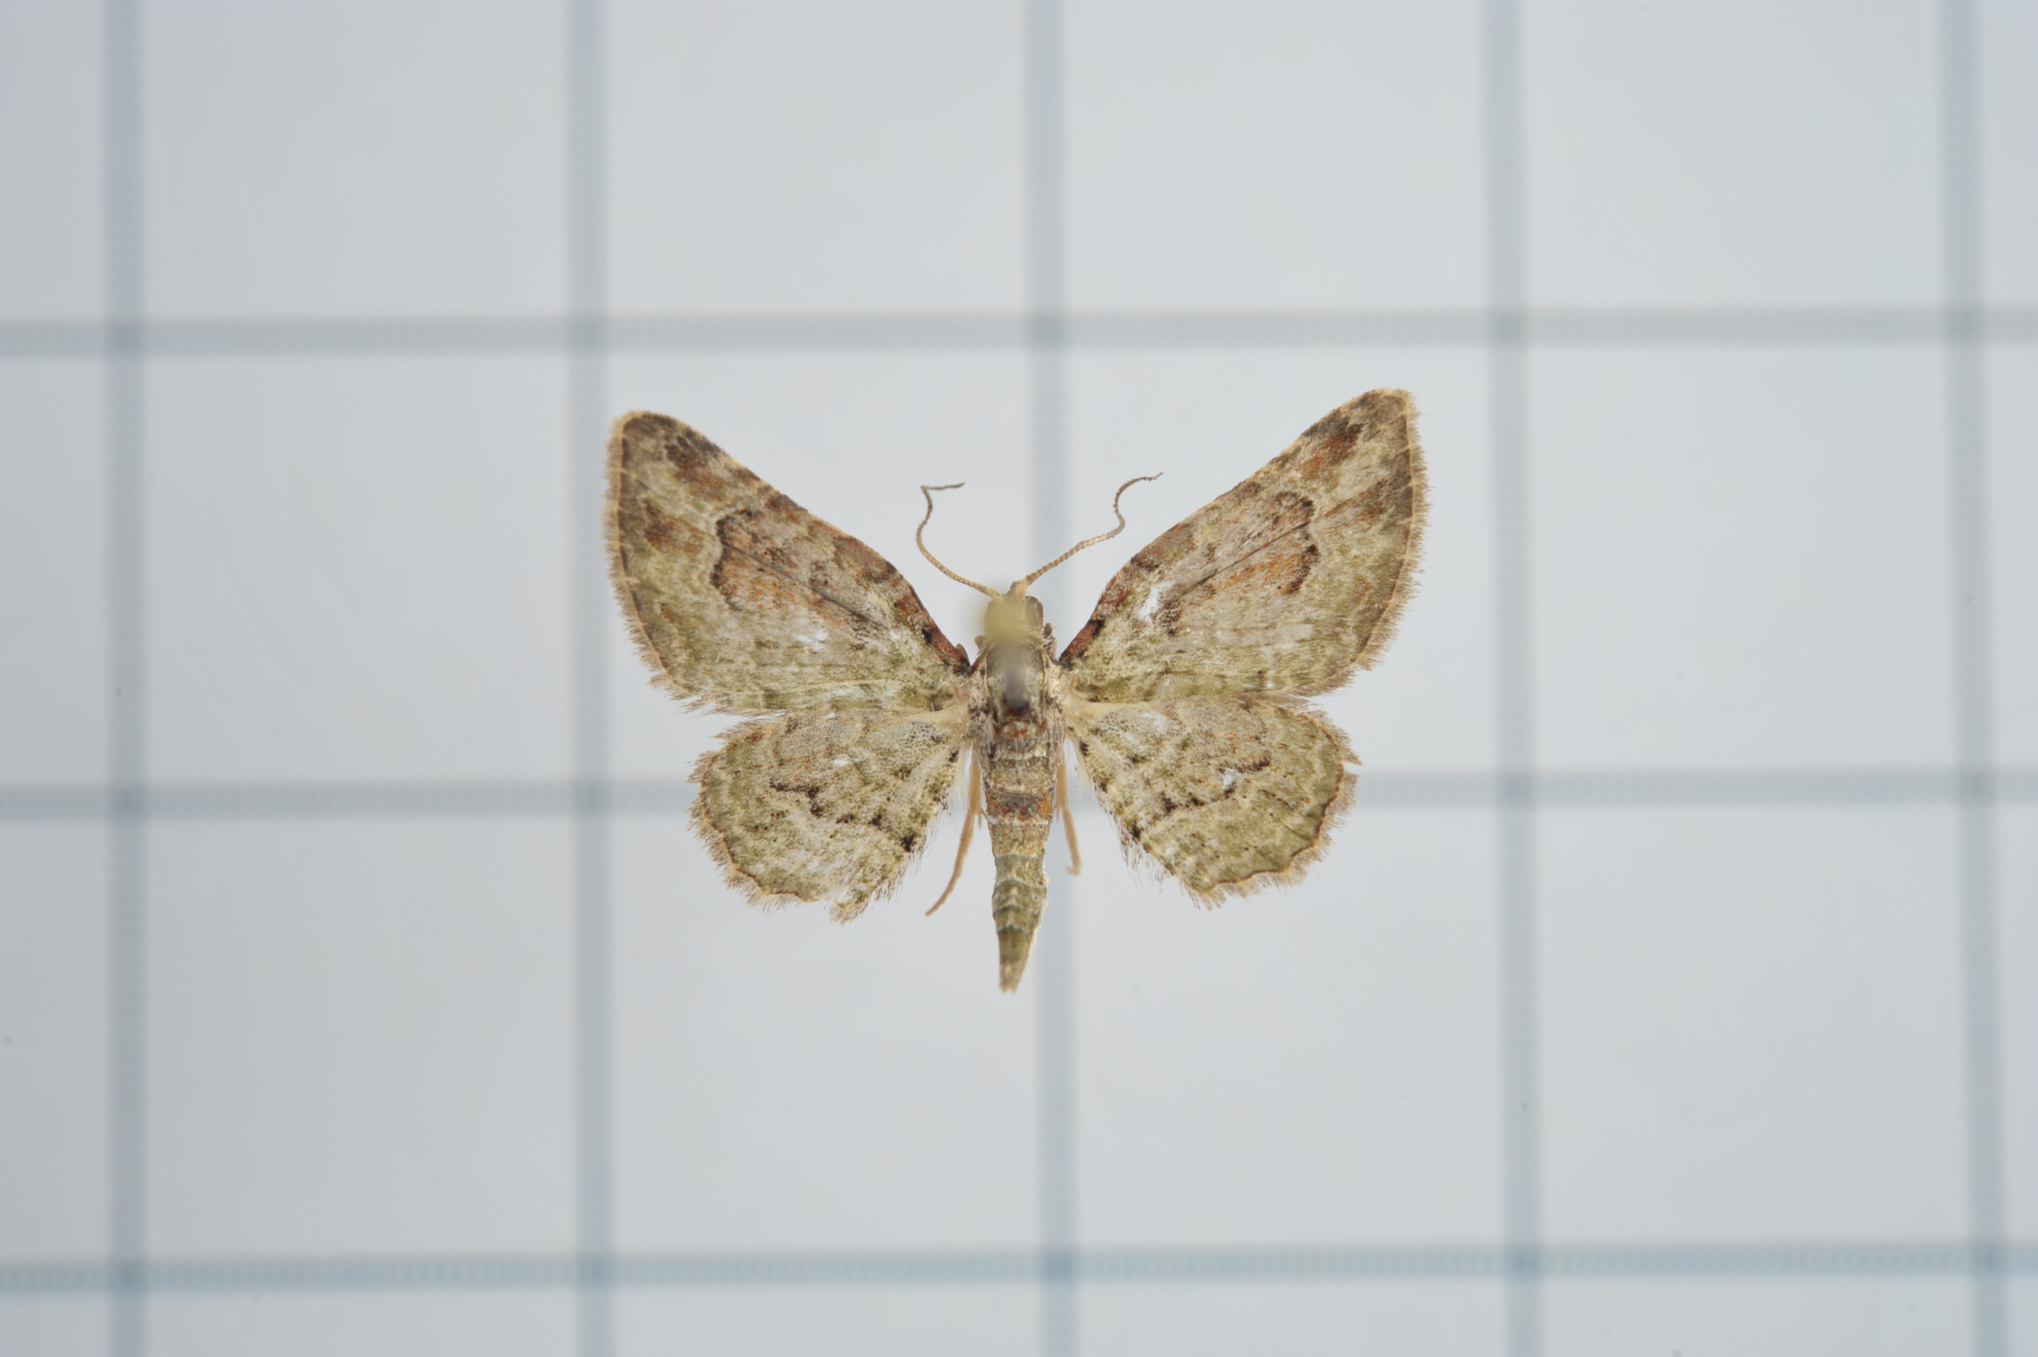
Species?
Calluga costalis
